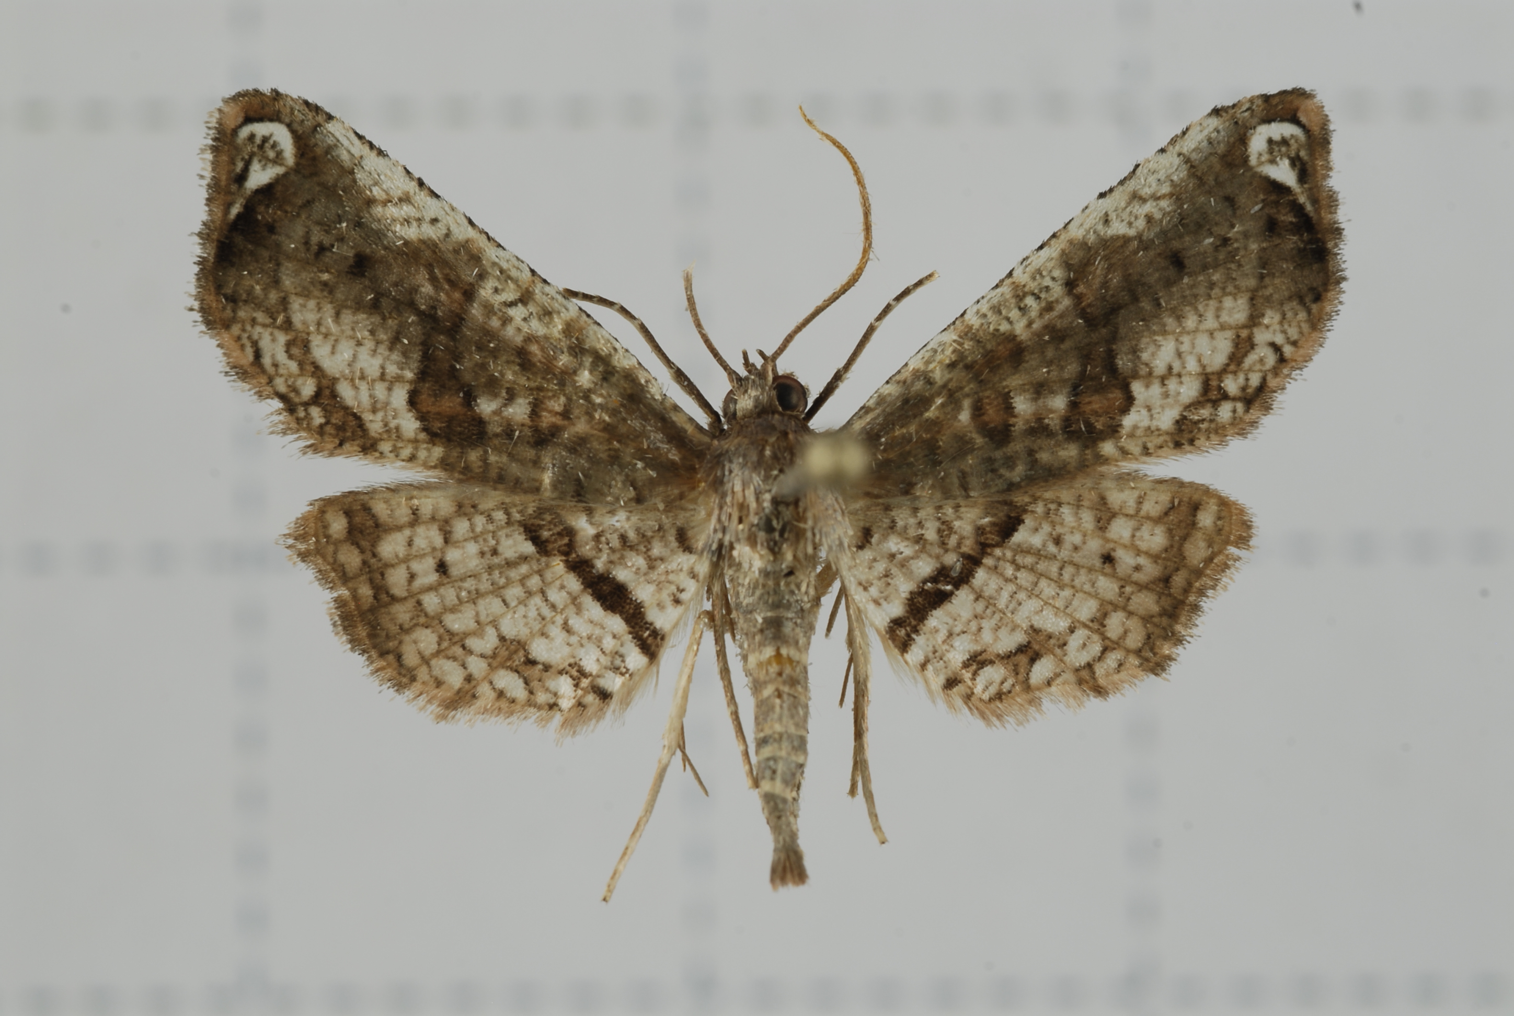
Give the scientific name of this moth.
Rhodoneura hamifera
